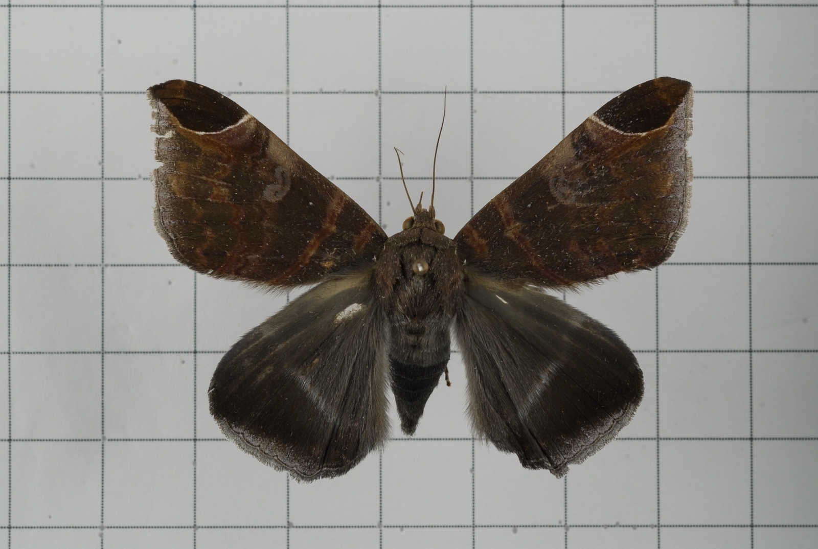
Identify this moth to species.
Pindara illibata
